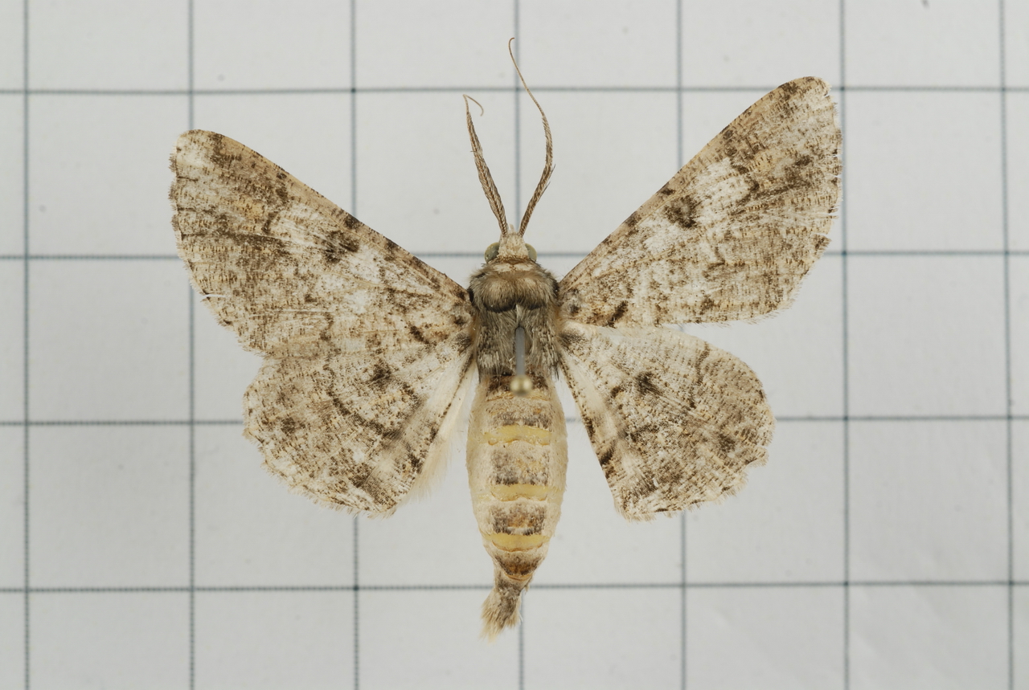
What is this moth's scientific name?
Cleora fraterna
